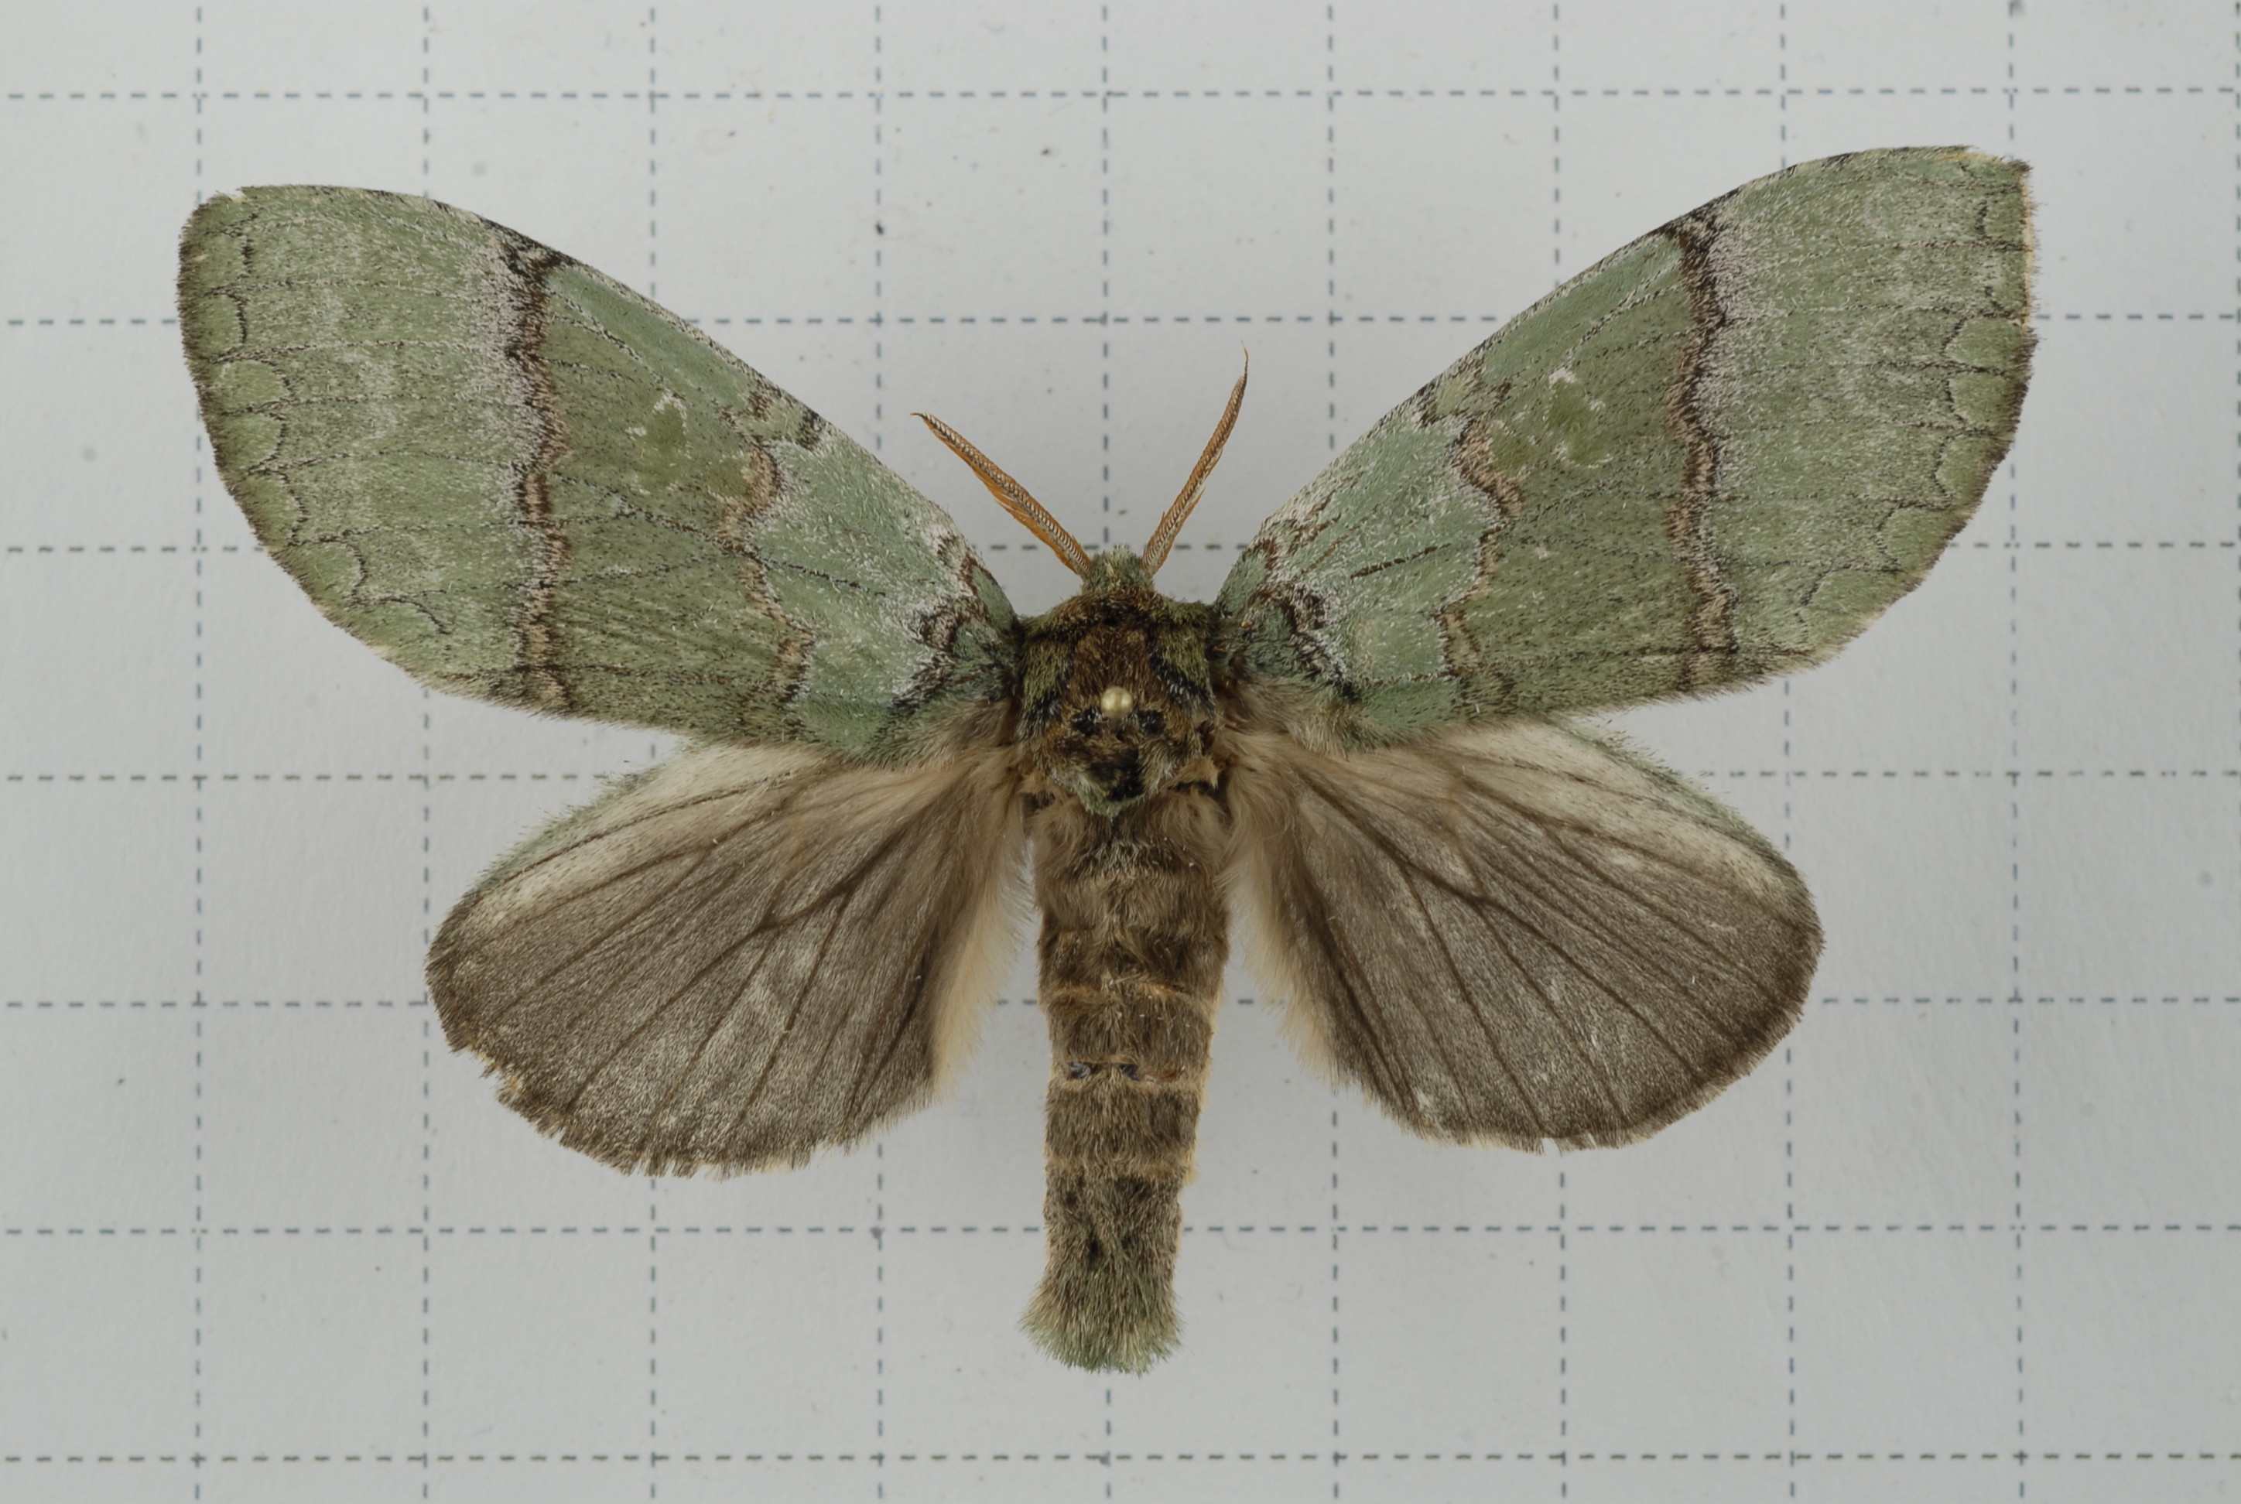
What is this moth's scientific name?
Netria multispinae multispinae
